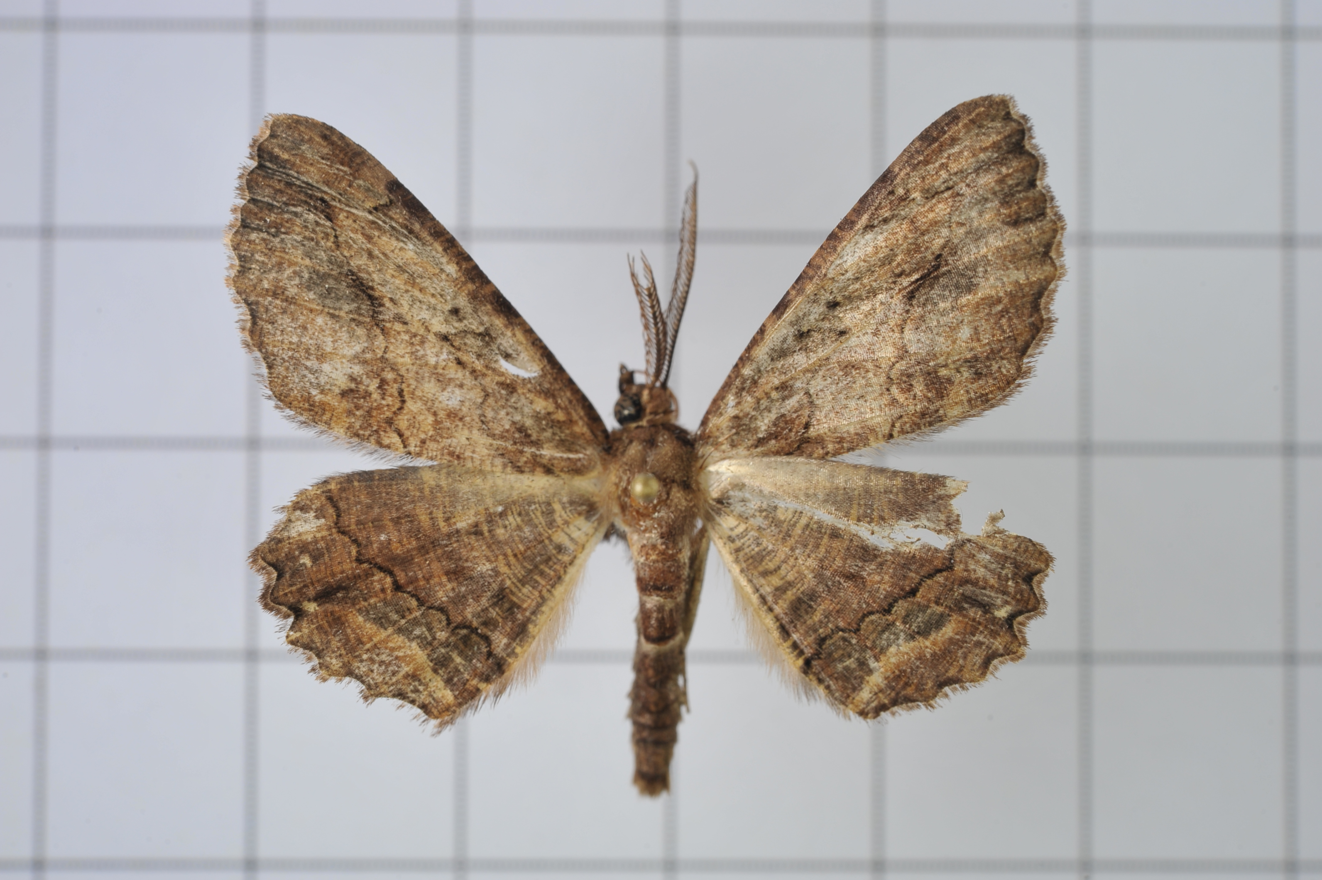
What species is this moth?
Menophra anaplagiata
